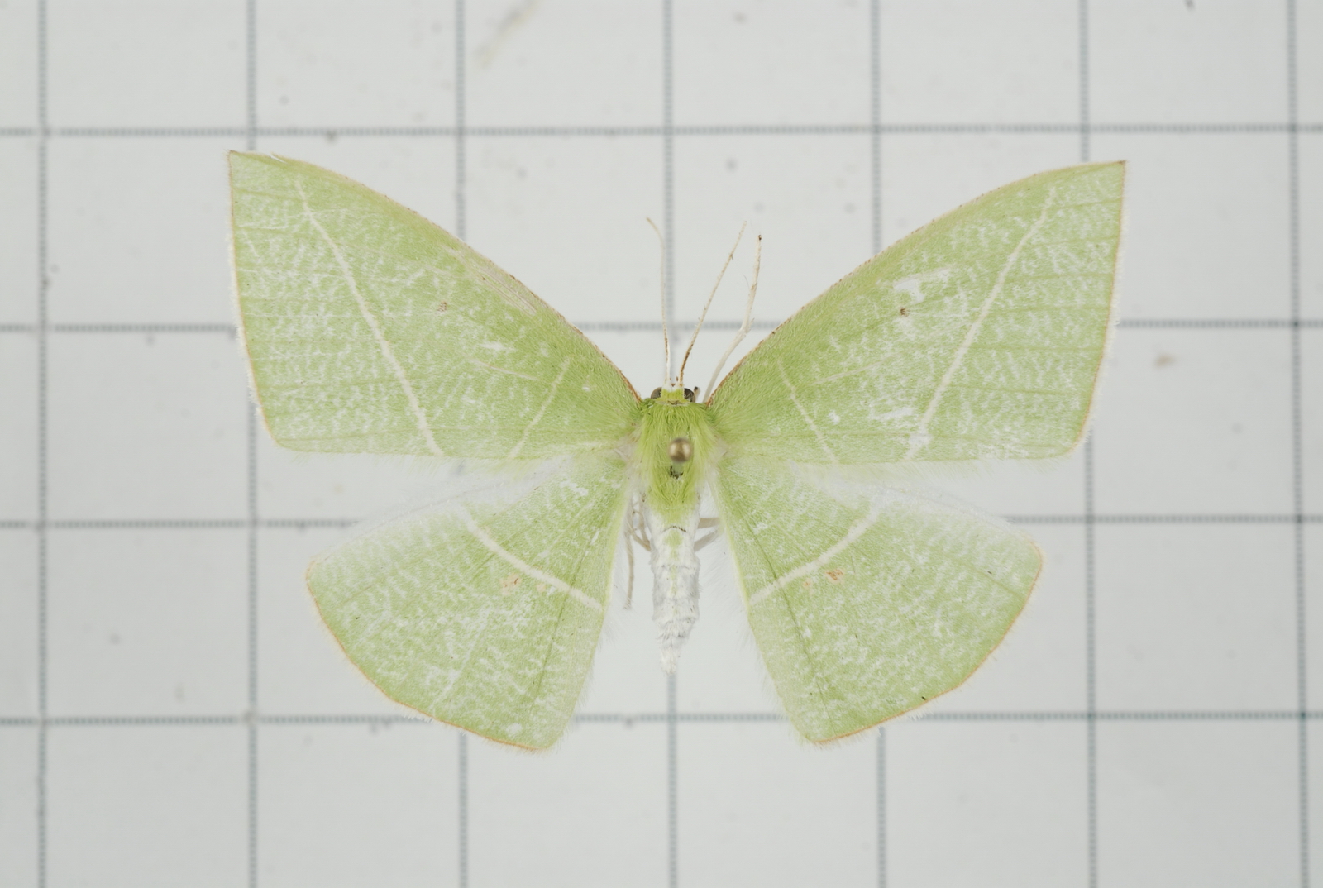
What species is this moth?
Tanaoctenia haliaria
